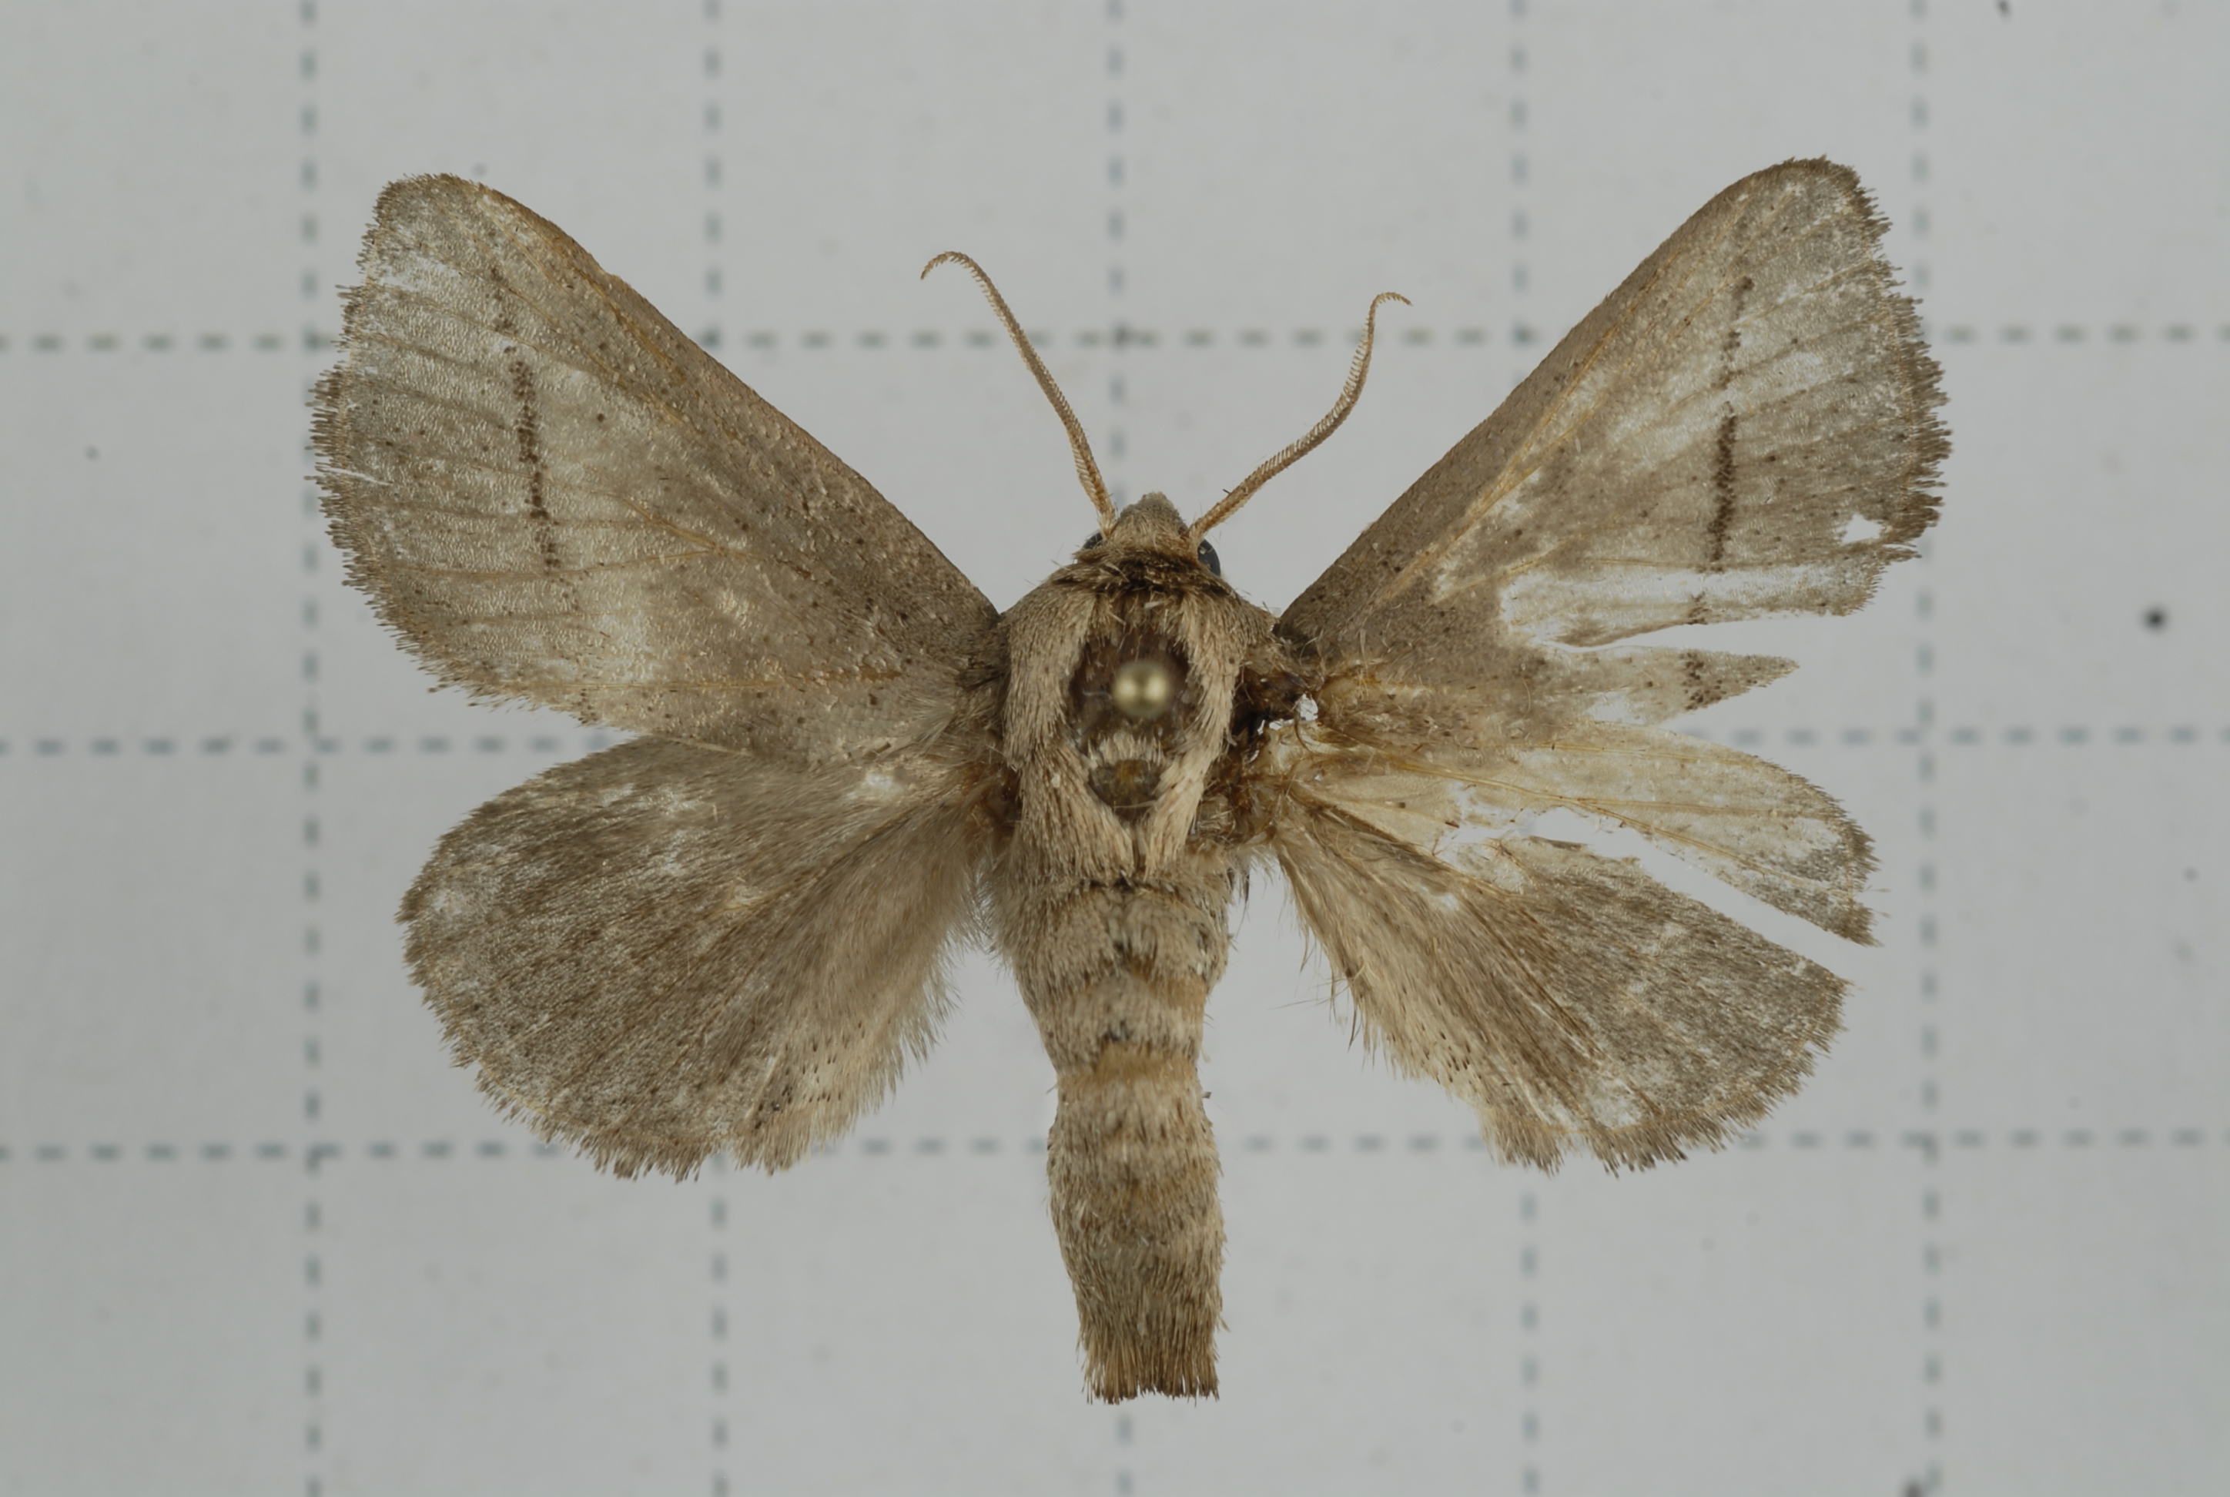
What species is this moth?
Thosea sinensis
